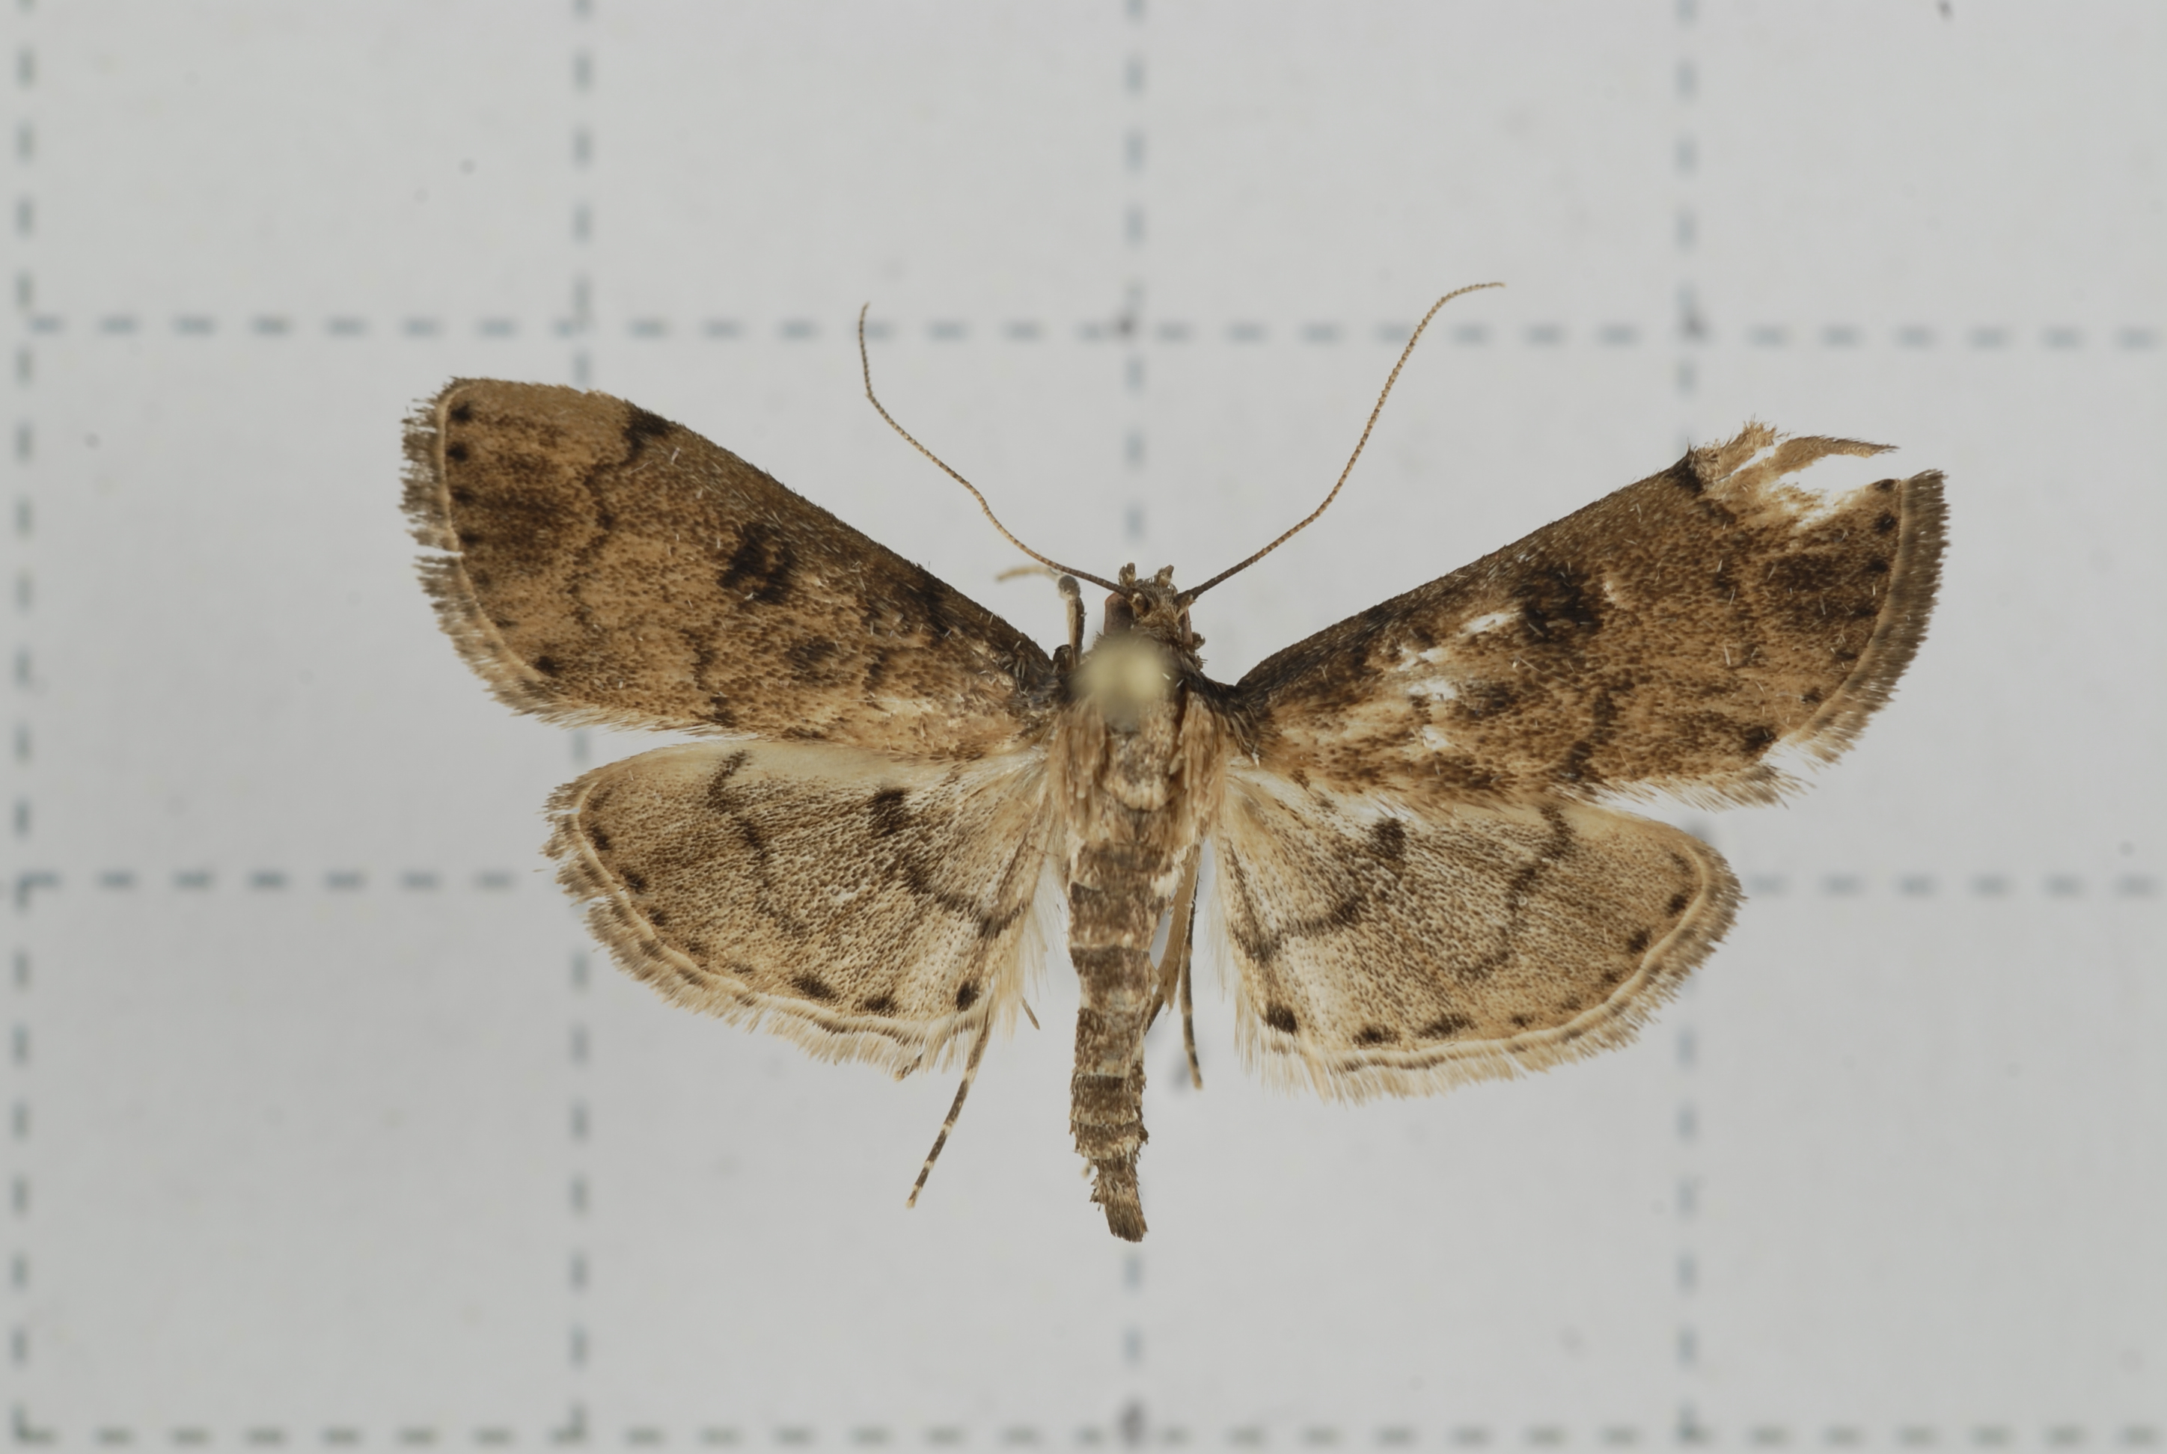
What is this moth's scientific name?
Nacoleia charesalis
